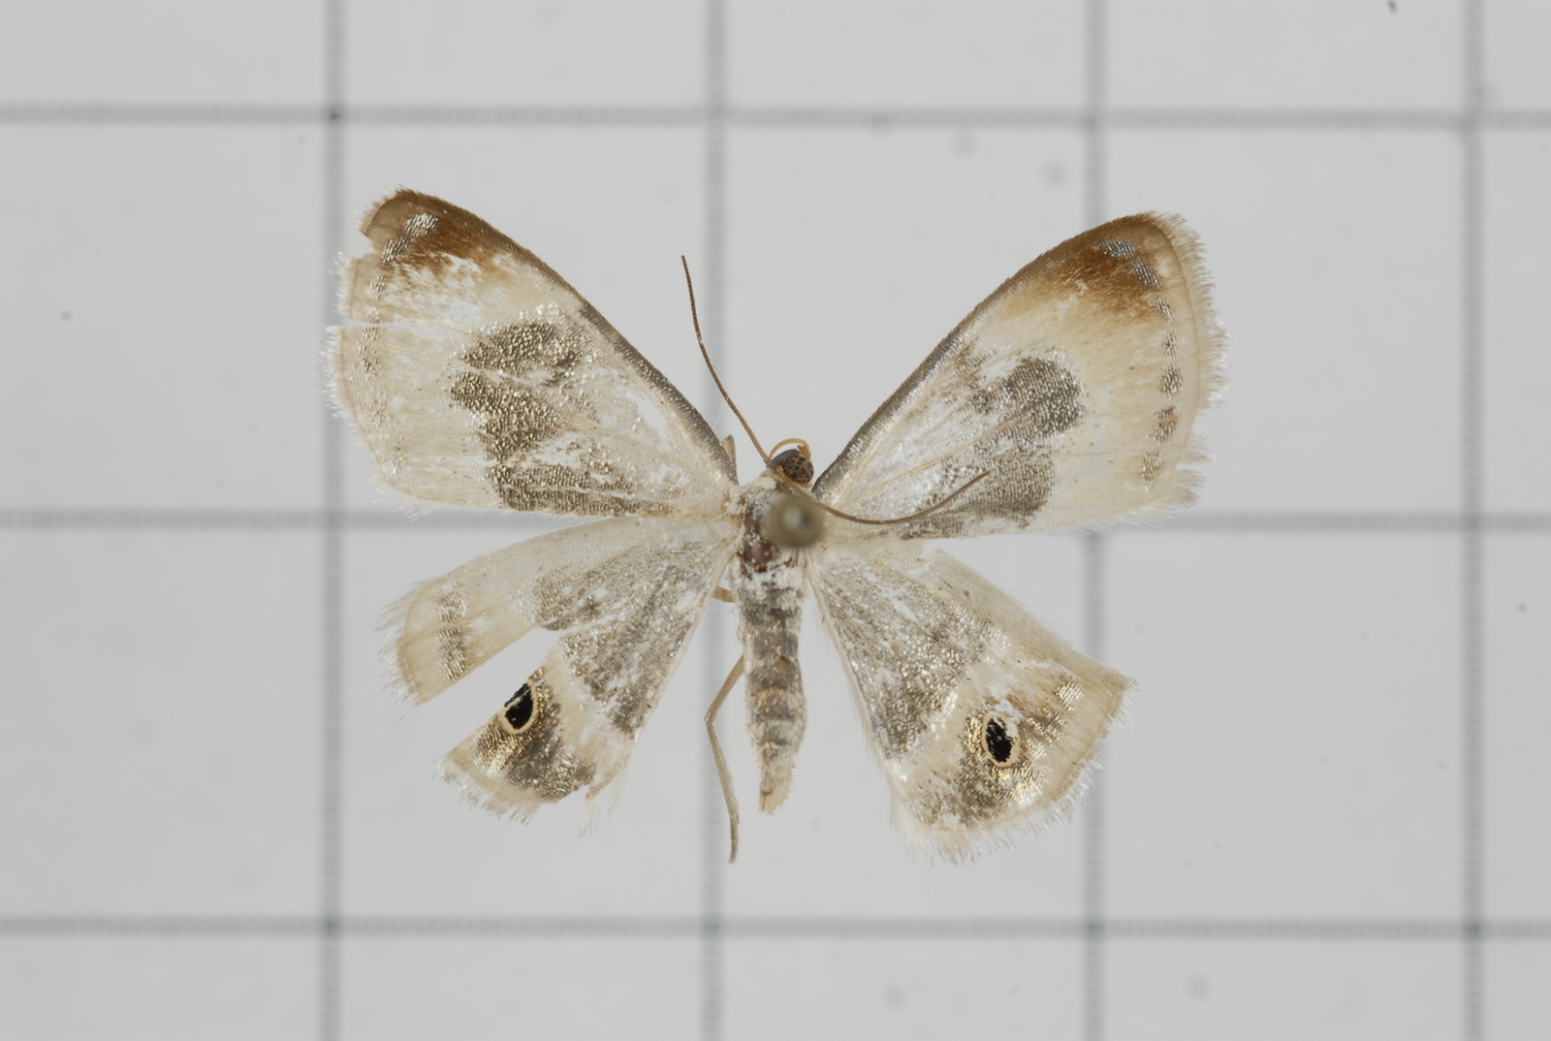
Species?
Tasta argozana
